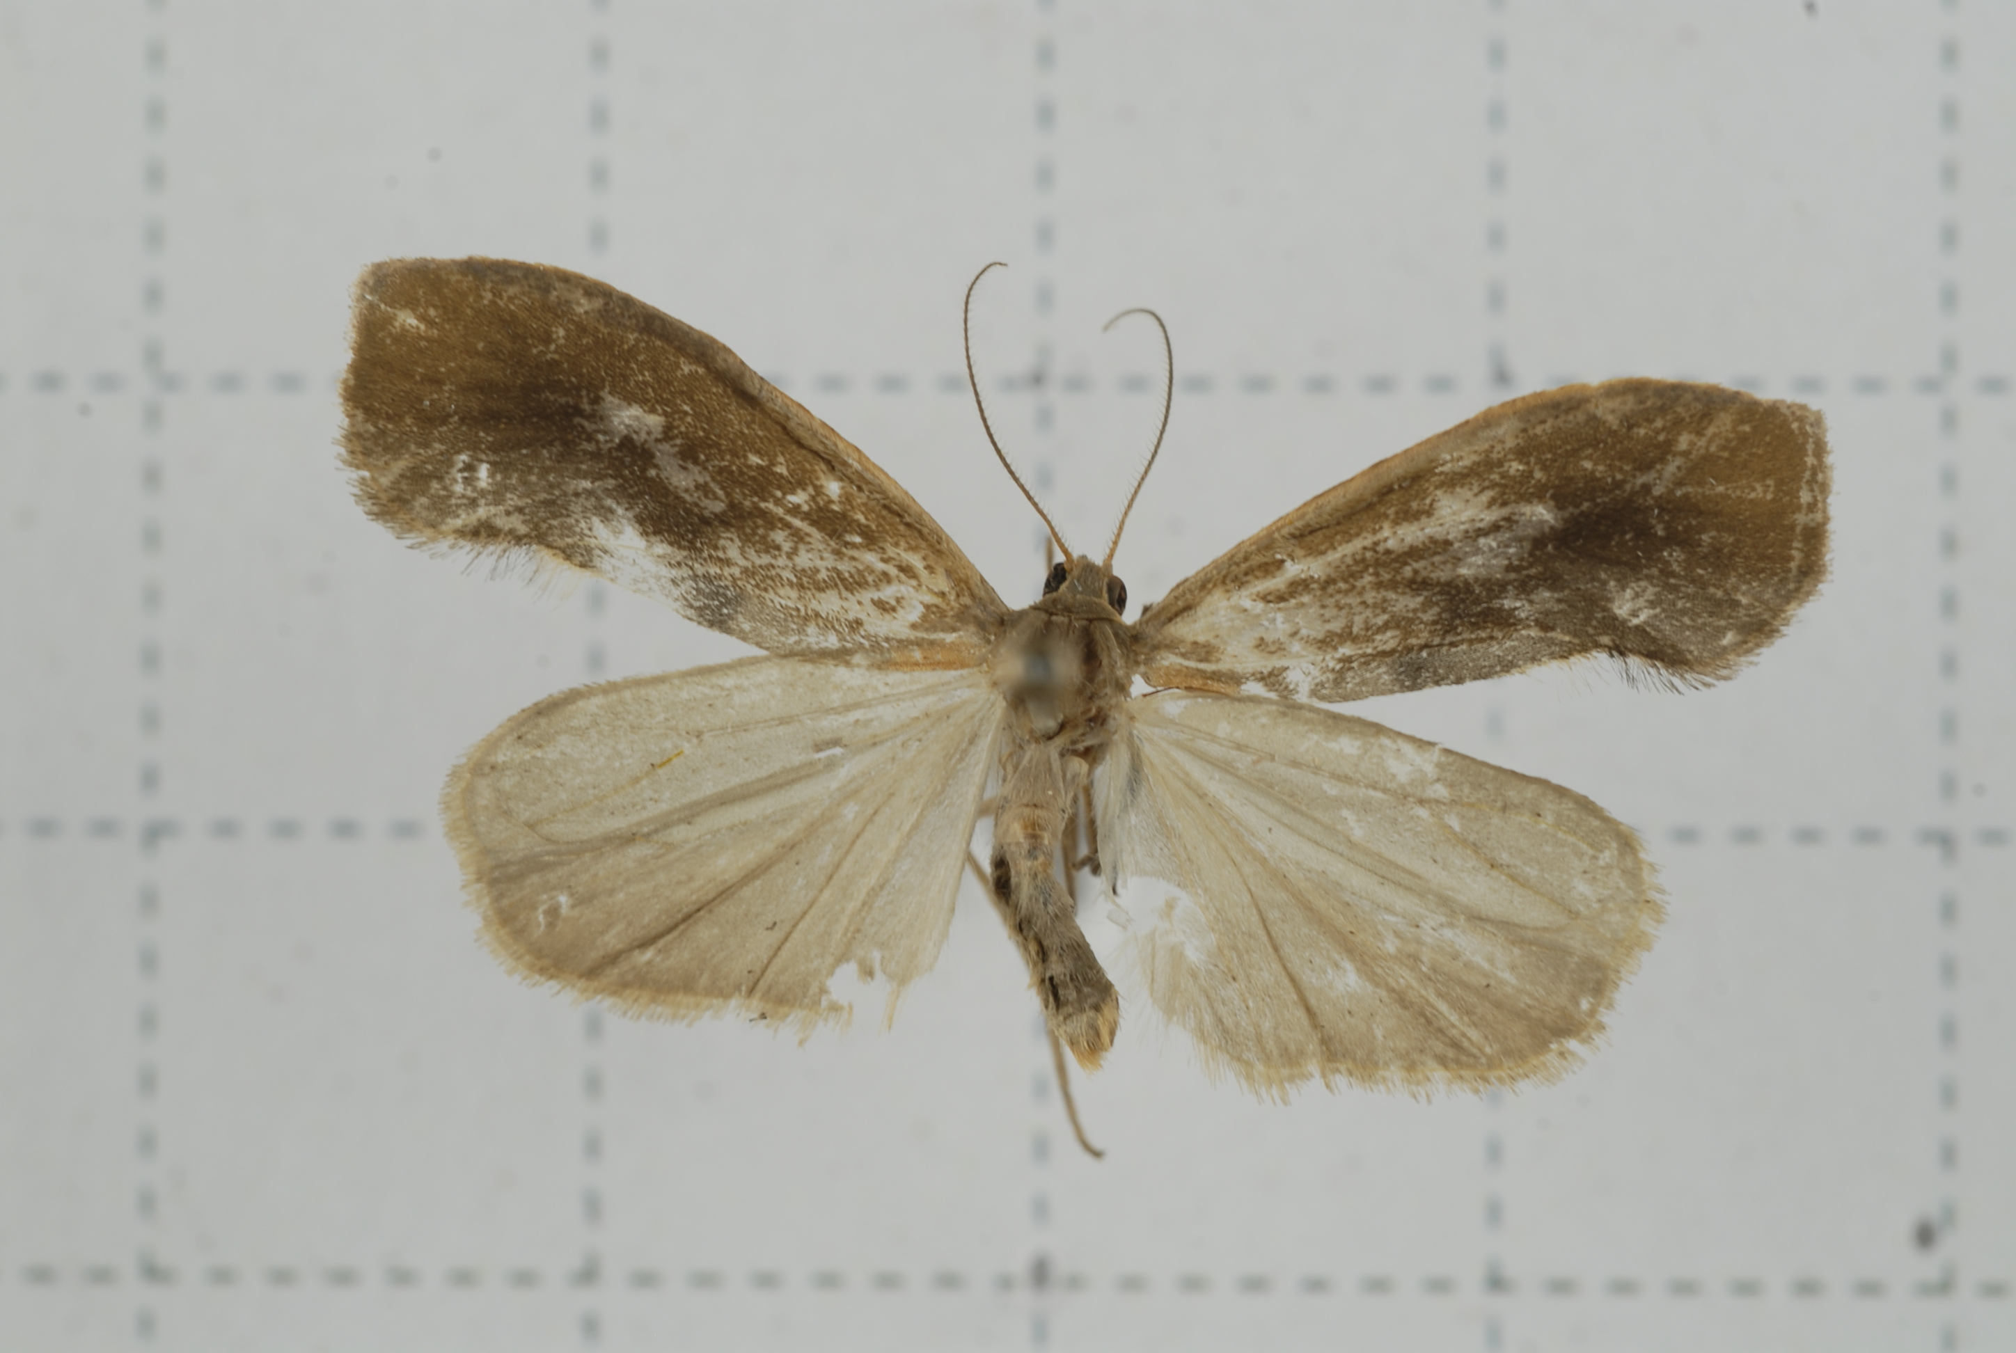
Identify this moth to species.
Gampola sinica
